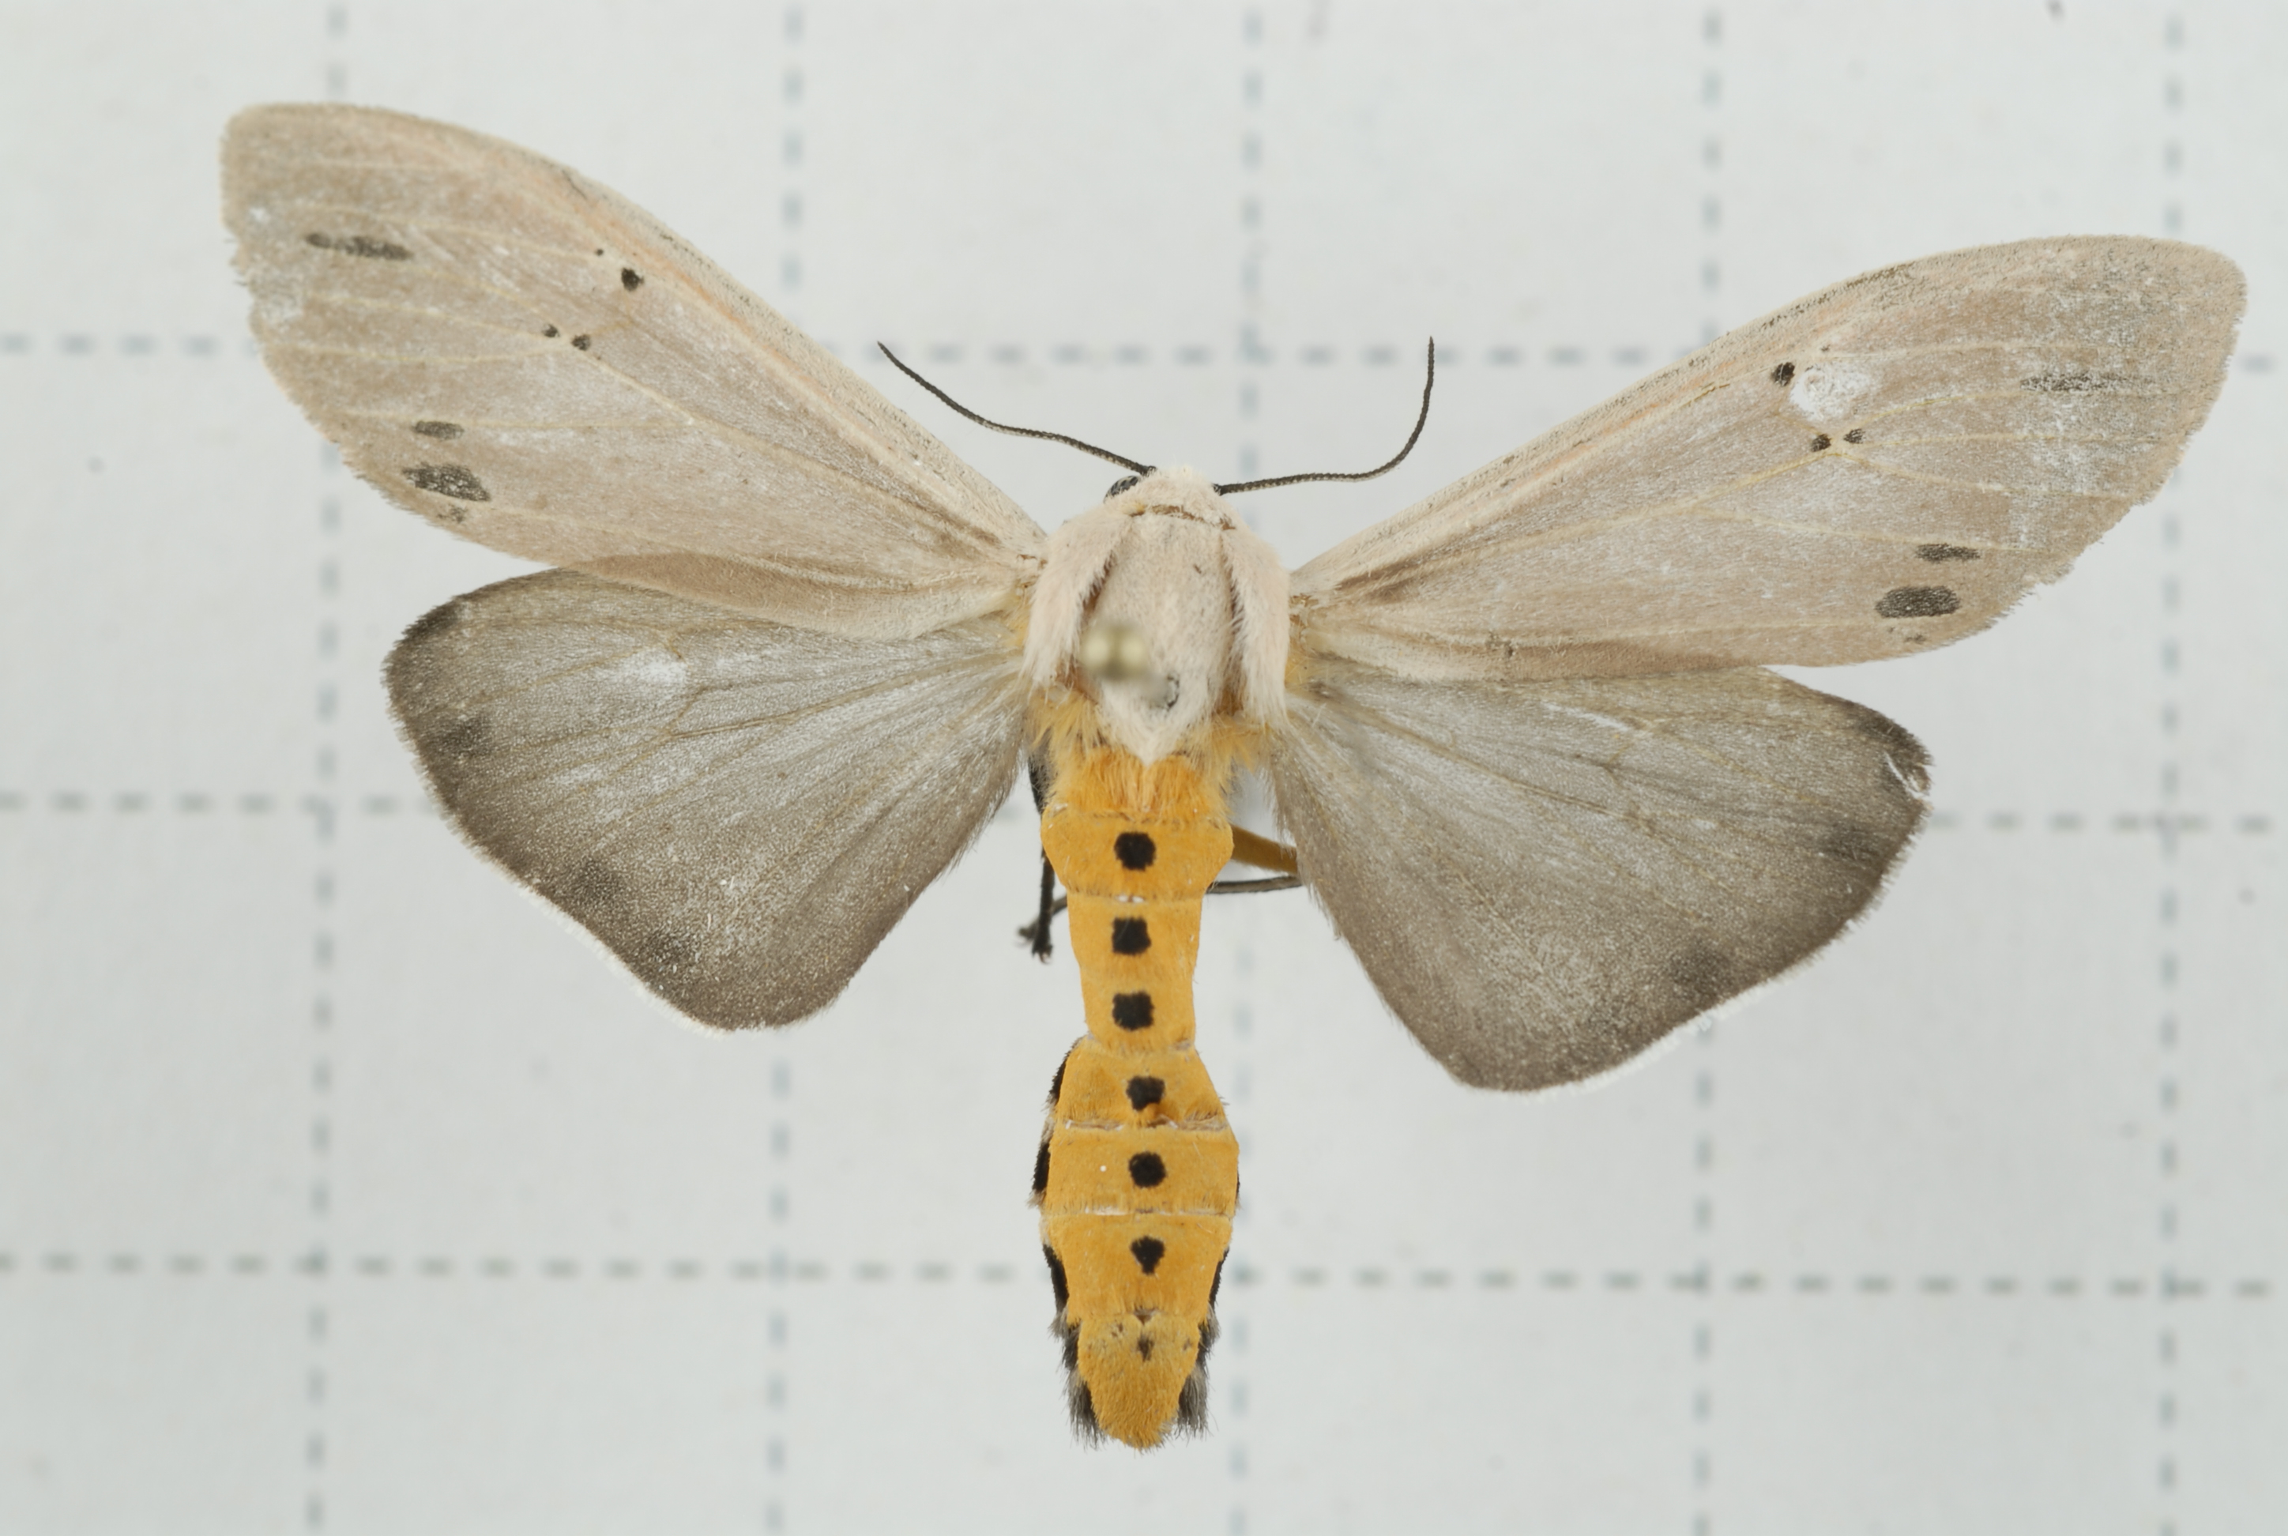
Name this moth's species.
Creatonotos transiens koni
